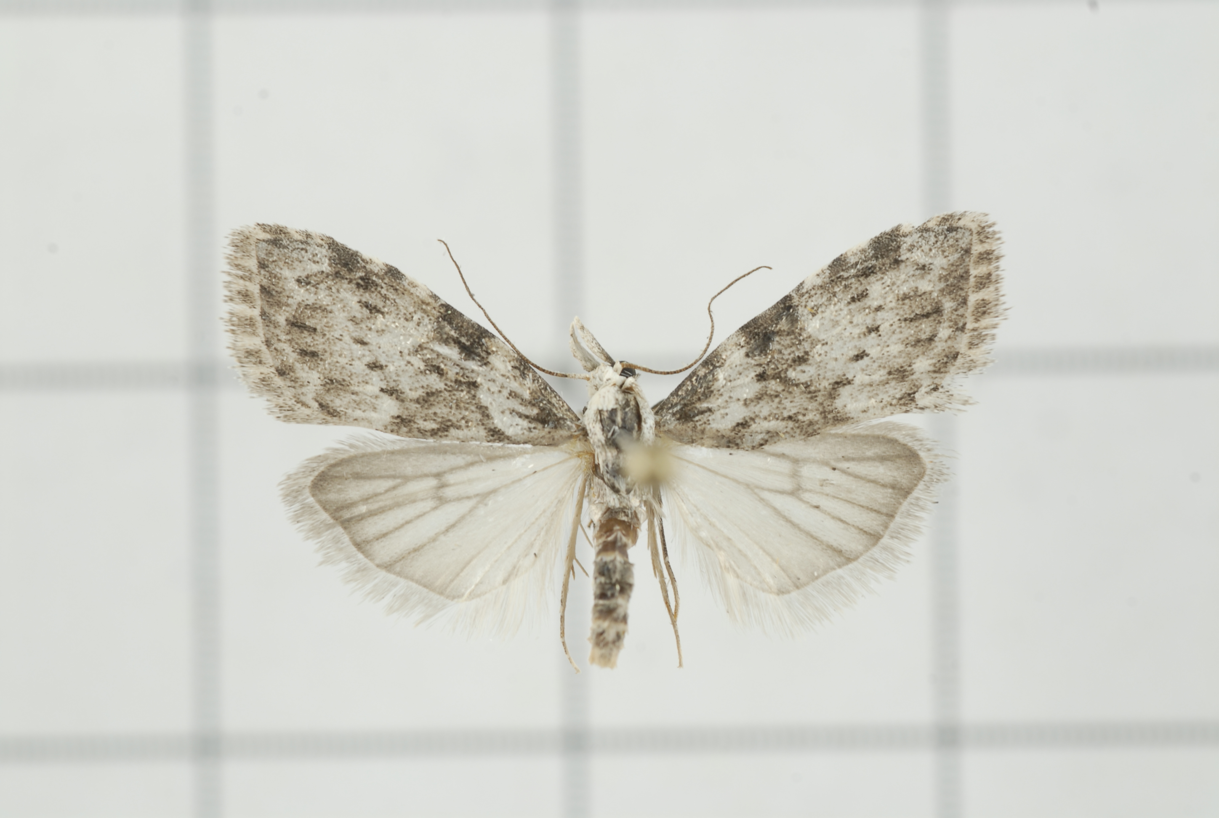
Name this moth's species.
Manoba phaeochroa
